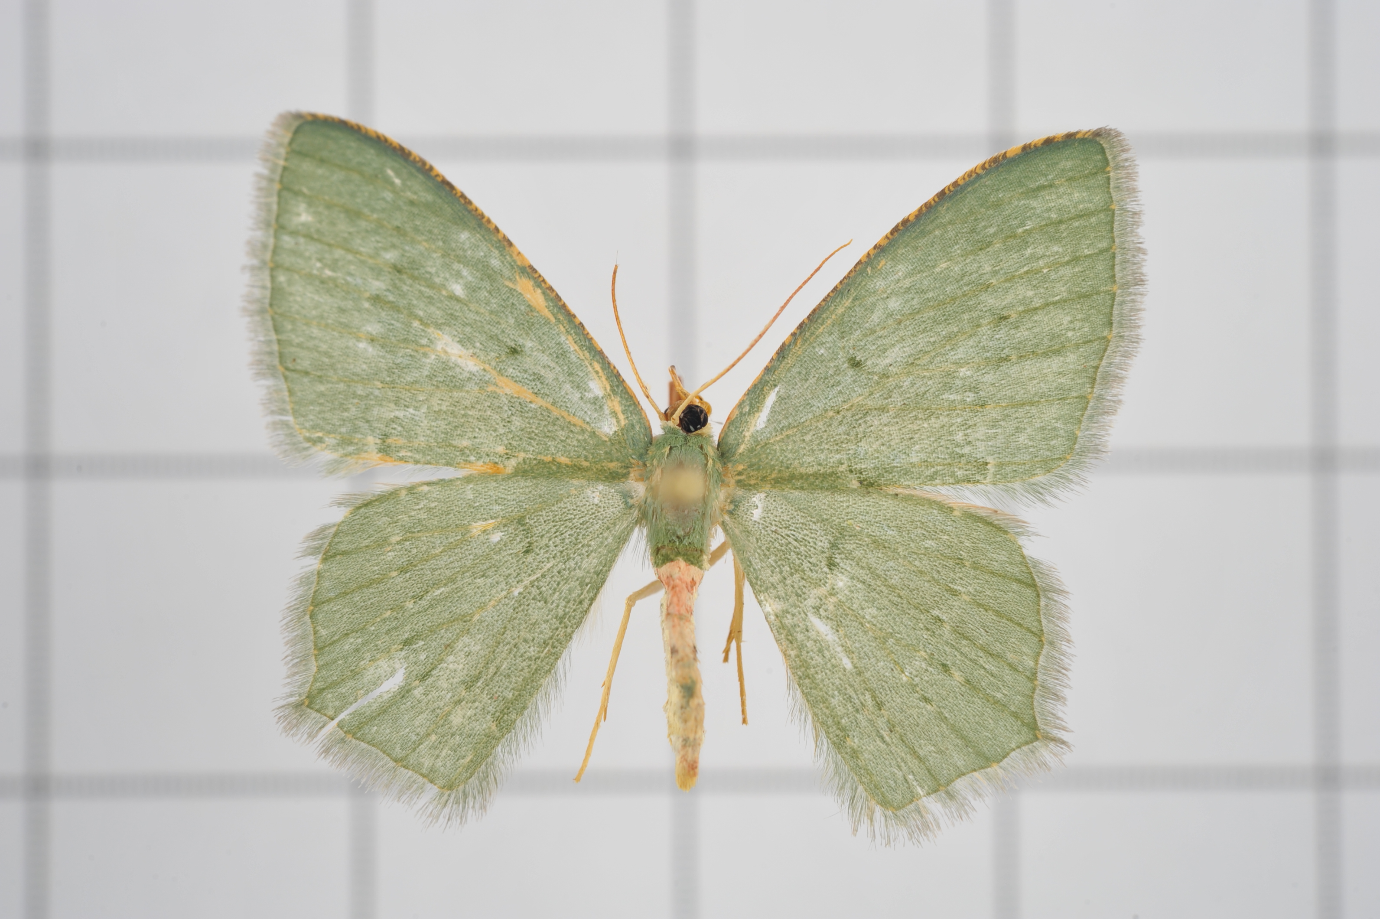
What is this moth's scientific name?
Chlorissa arcana
